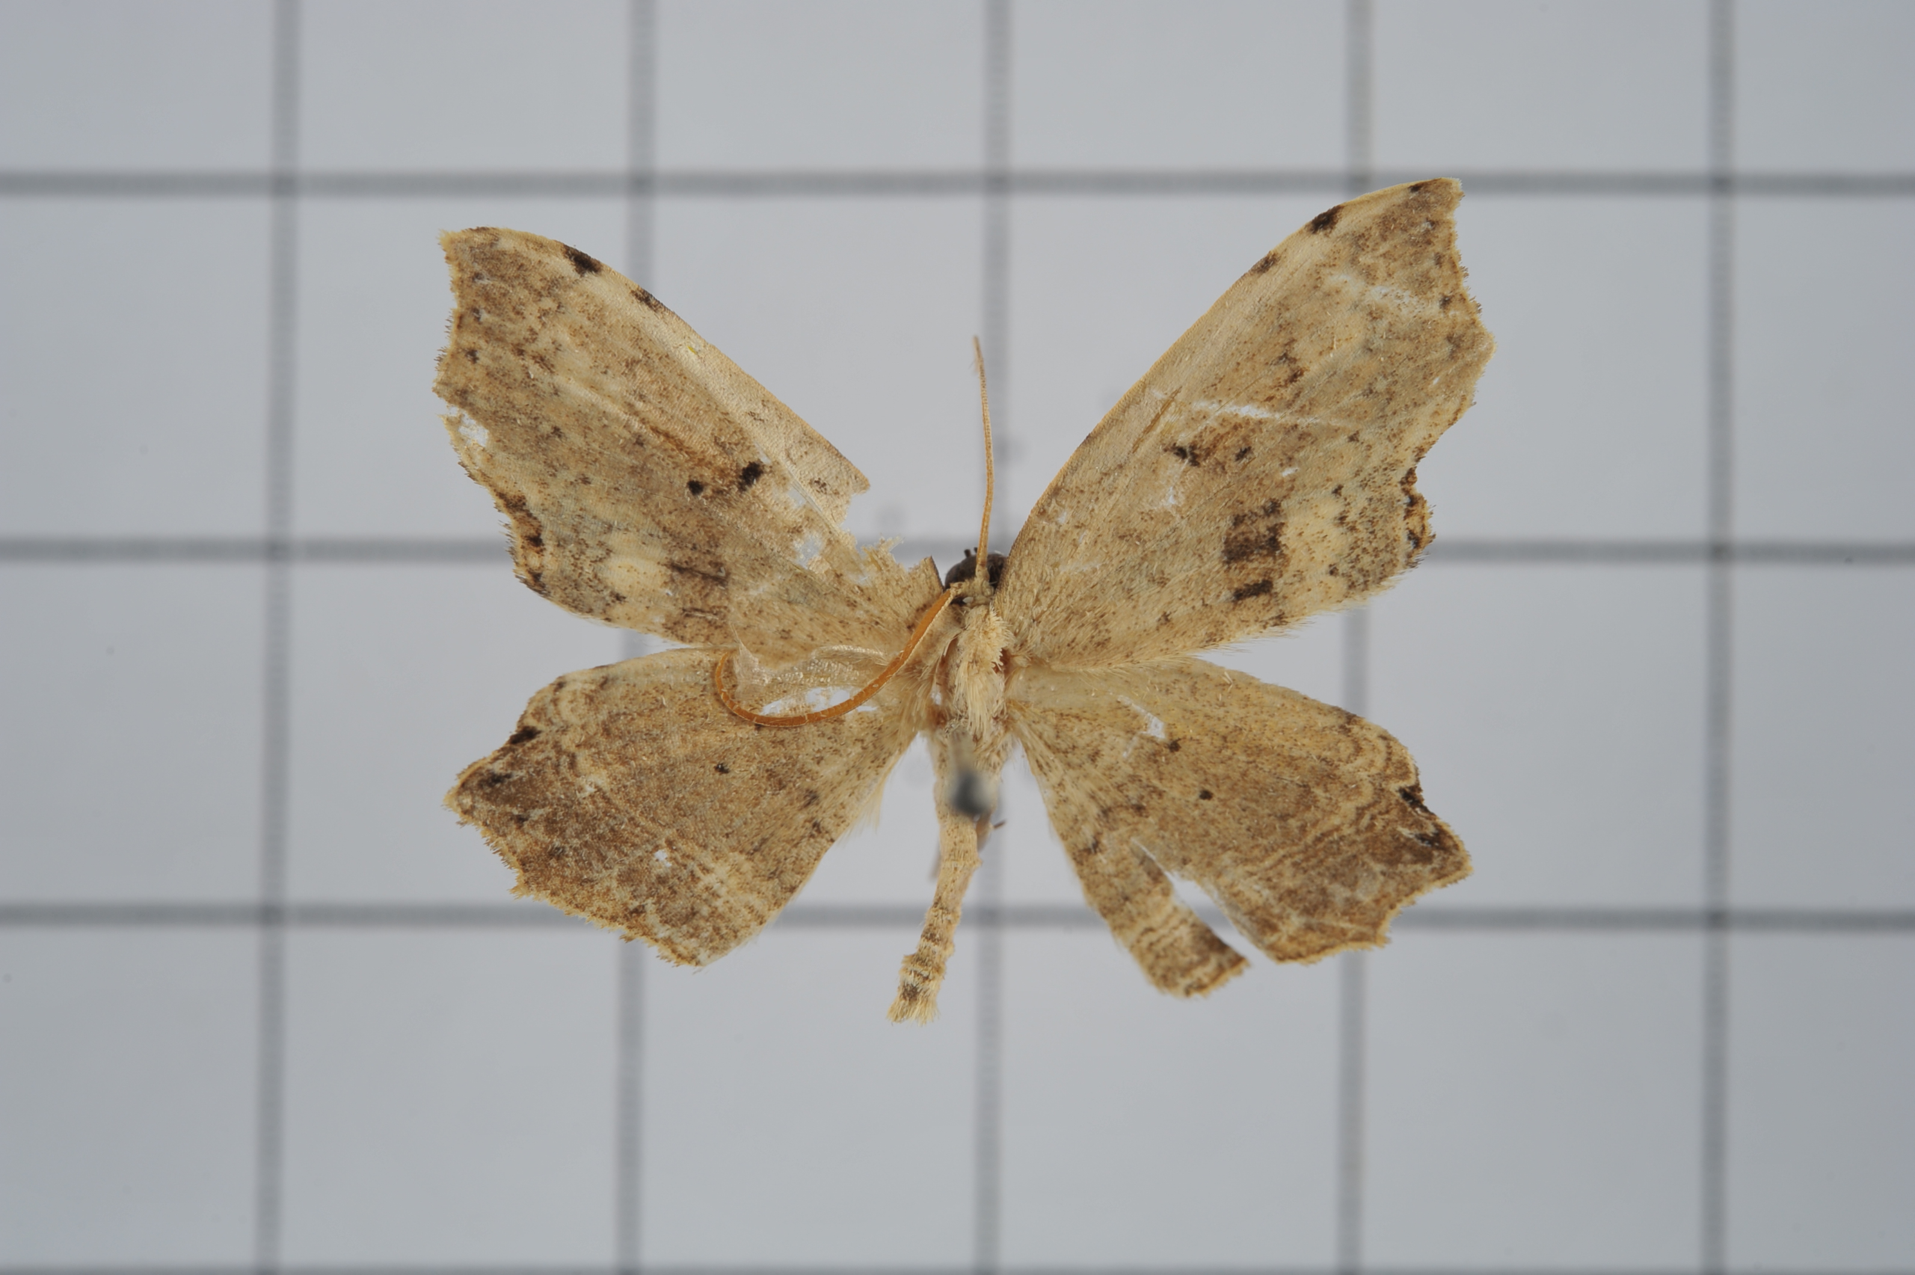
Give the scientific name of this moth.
Phalacra strigata insulicola
